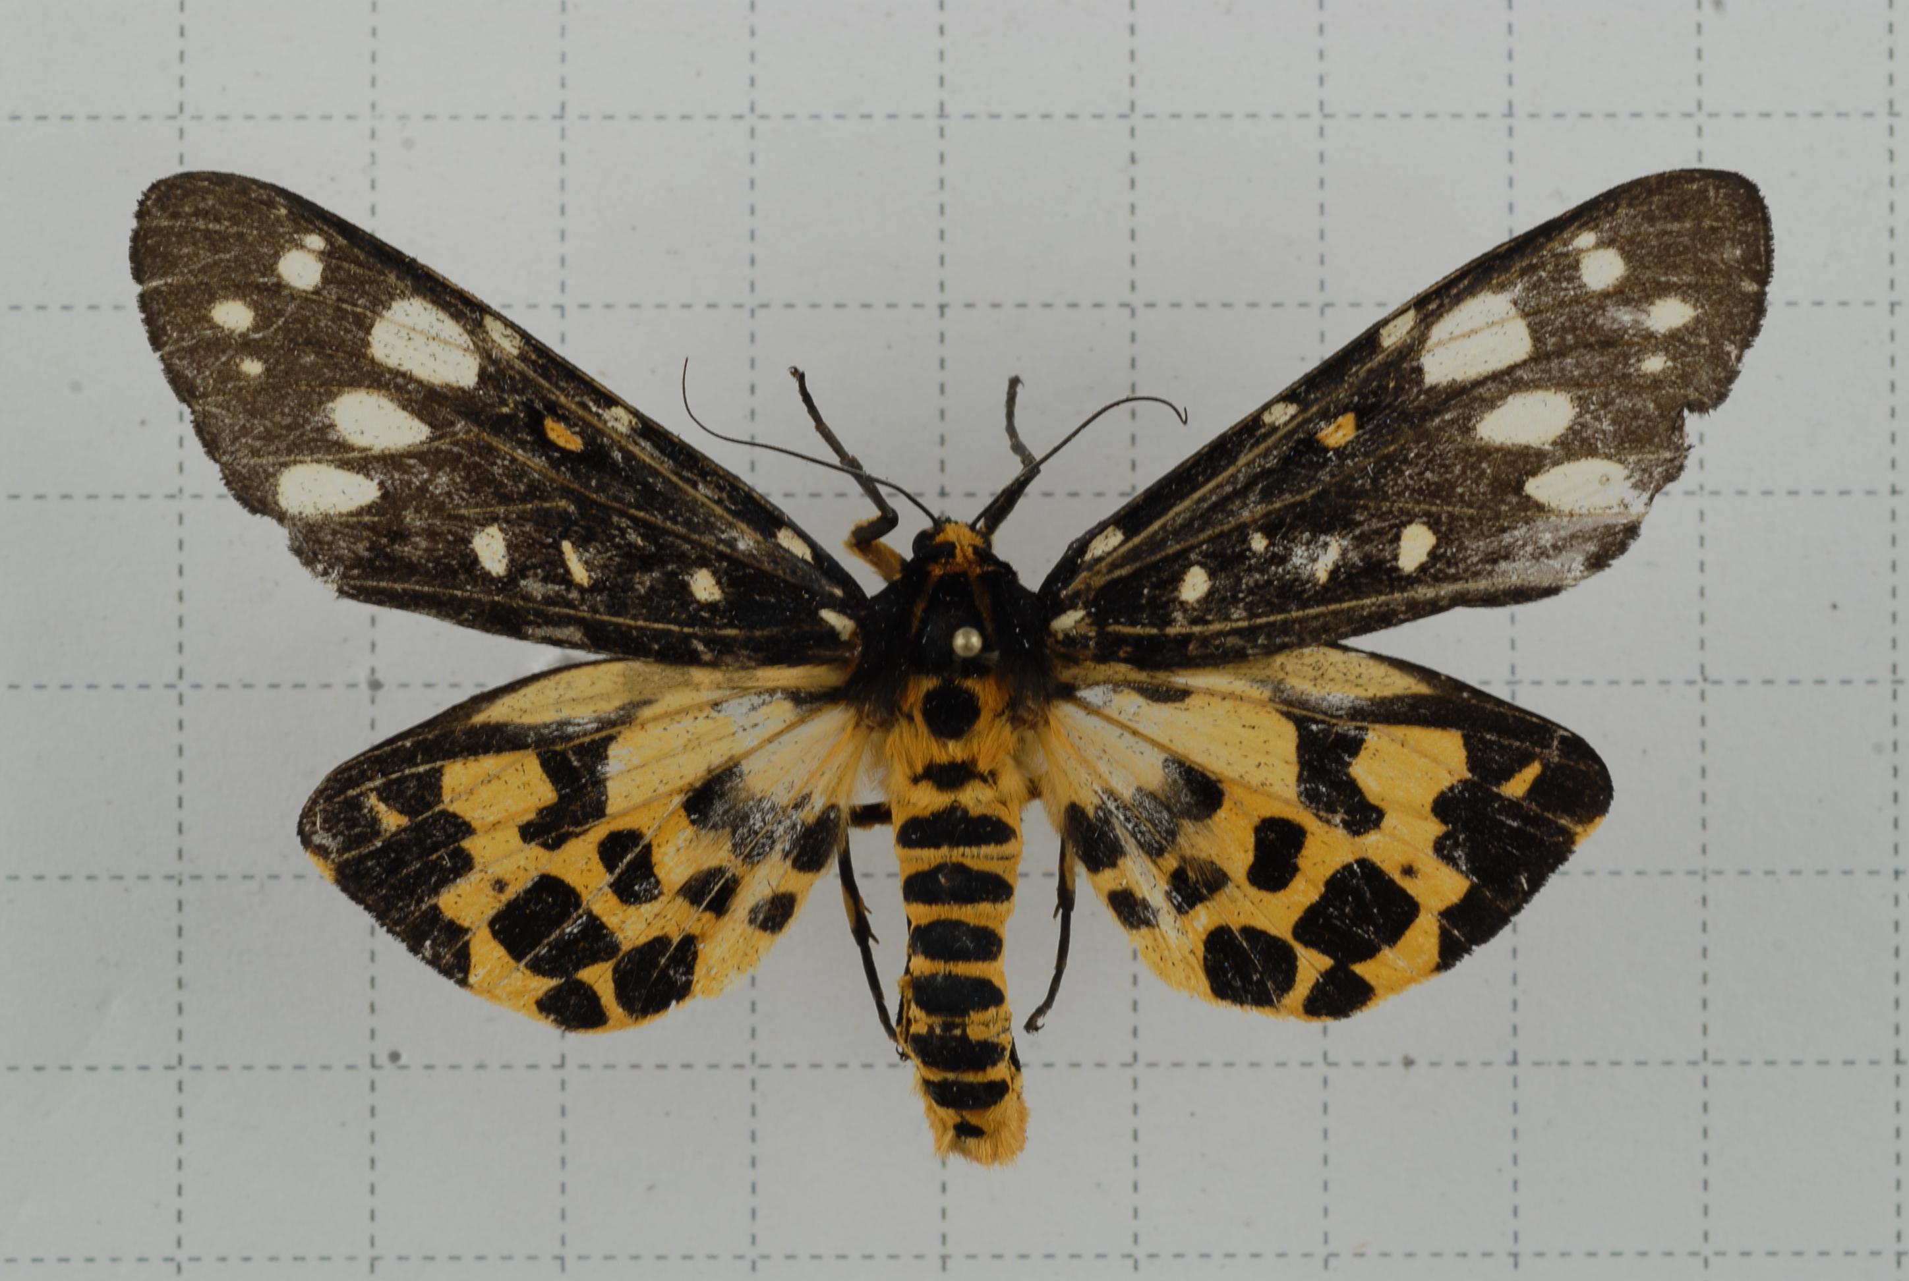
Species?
Aglaomorpha histrio formosana
